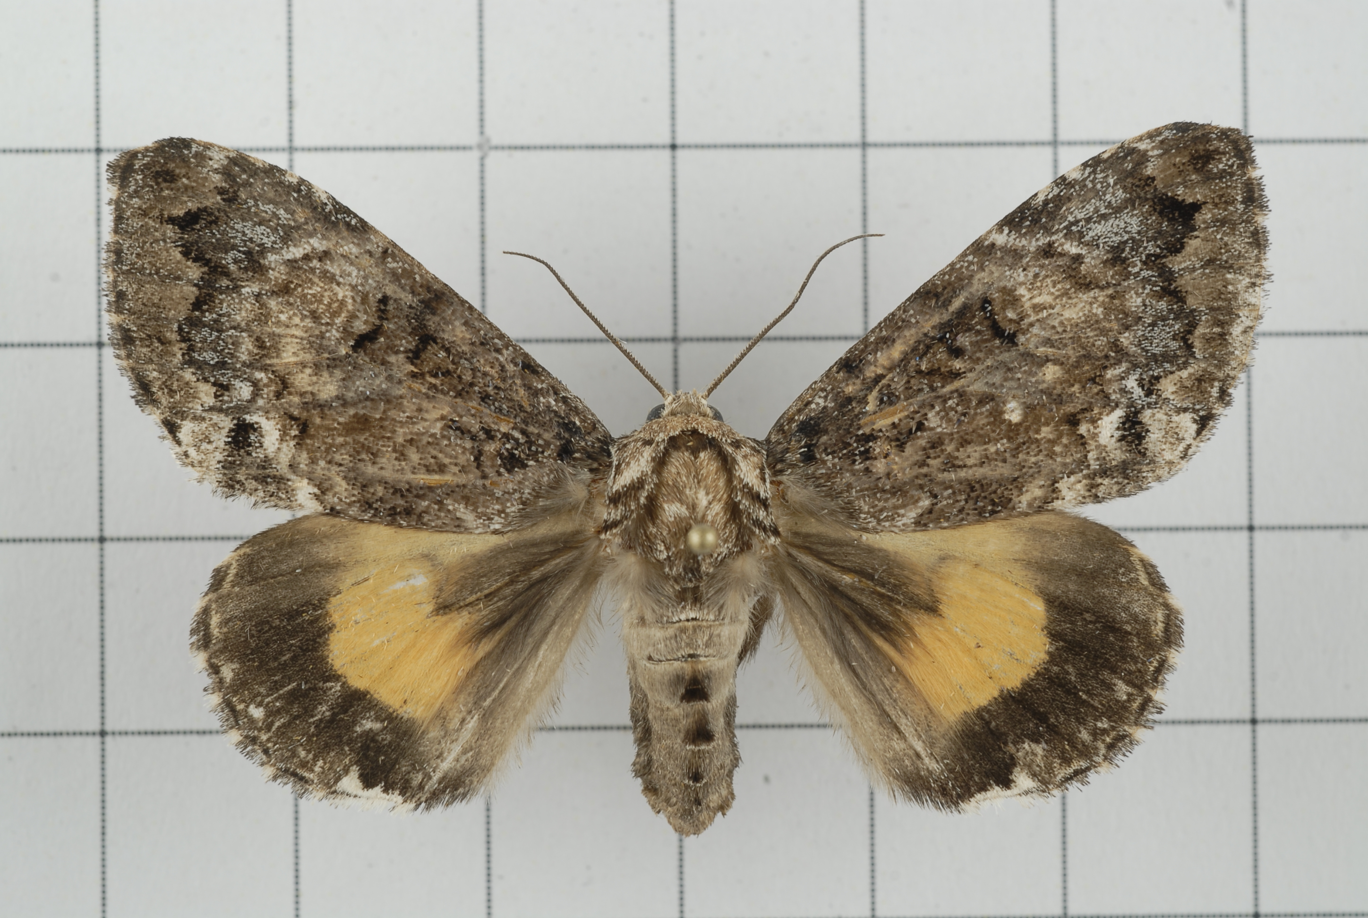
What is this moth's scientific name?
Trisuloides sericea sericea
